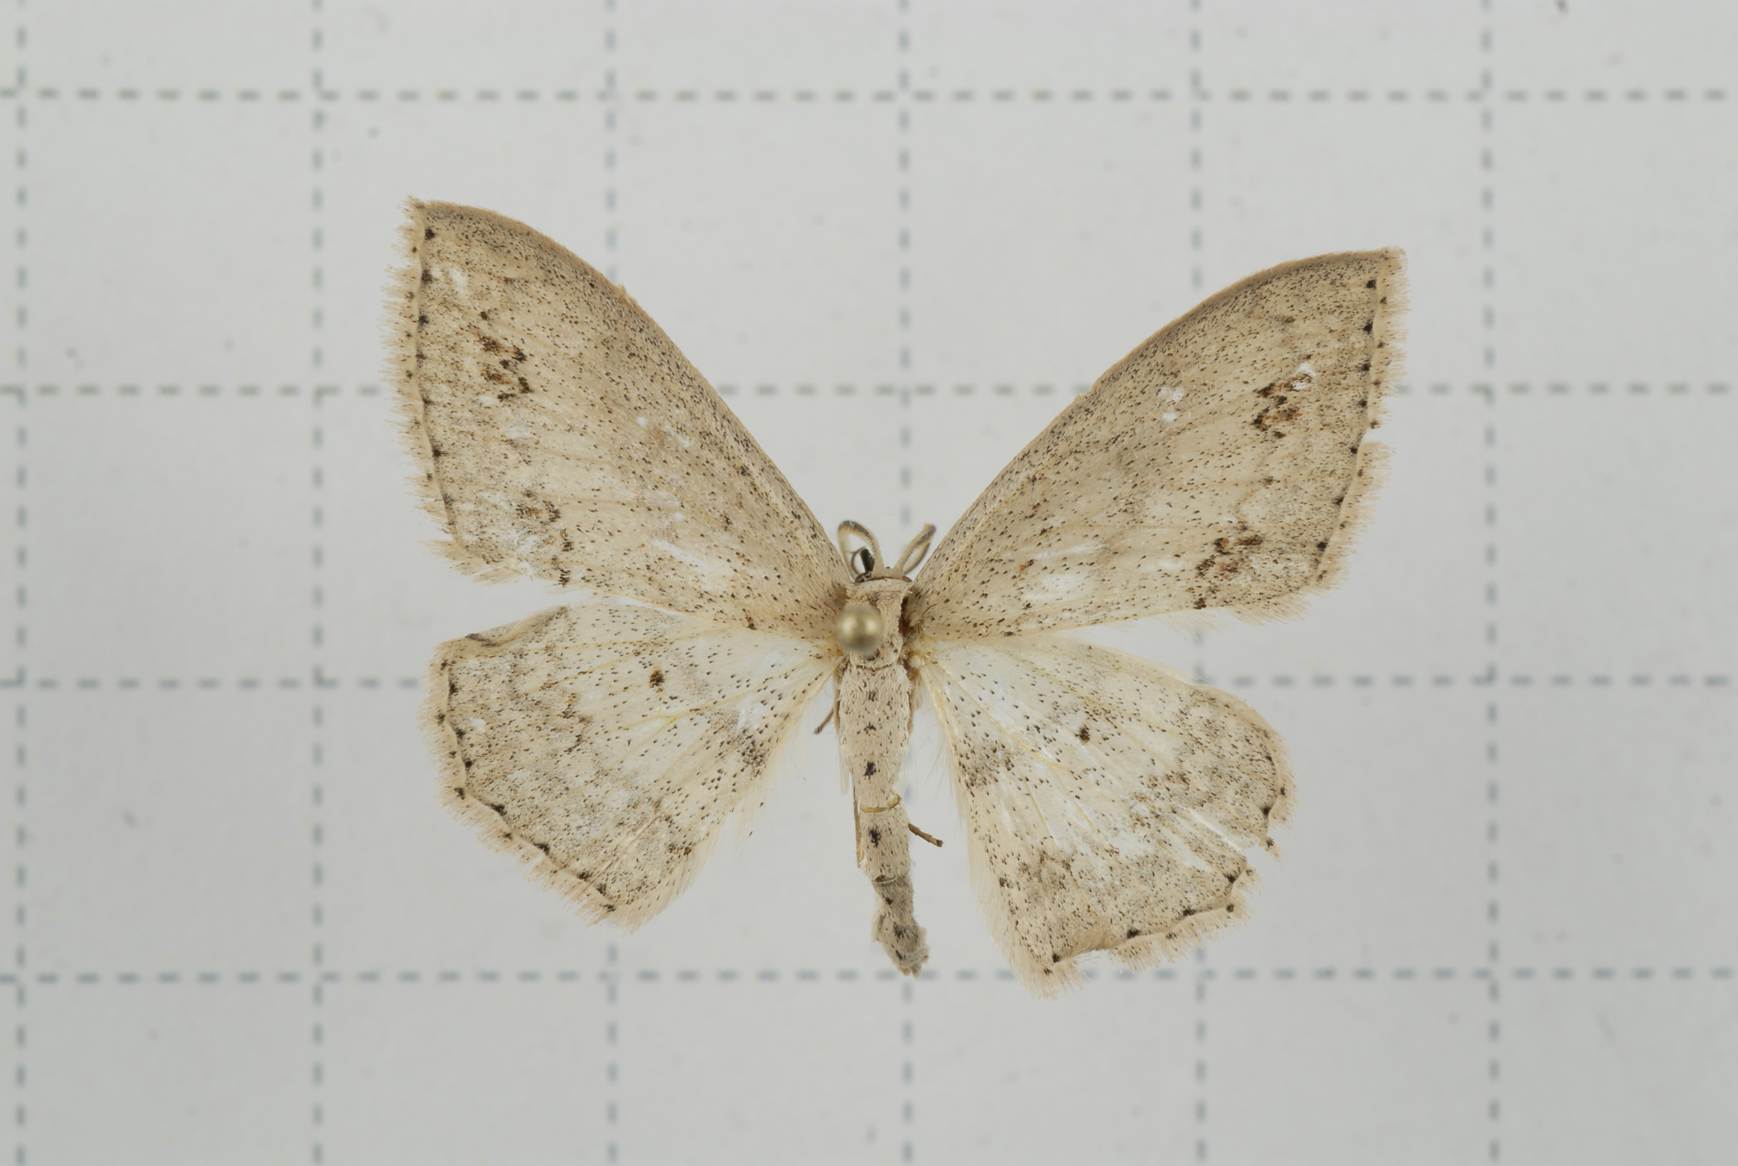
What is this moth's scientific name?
Scopula formosana
